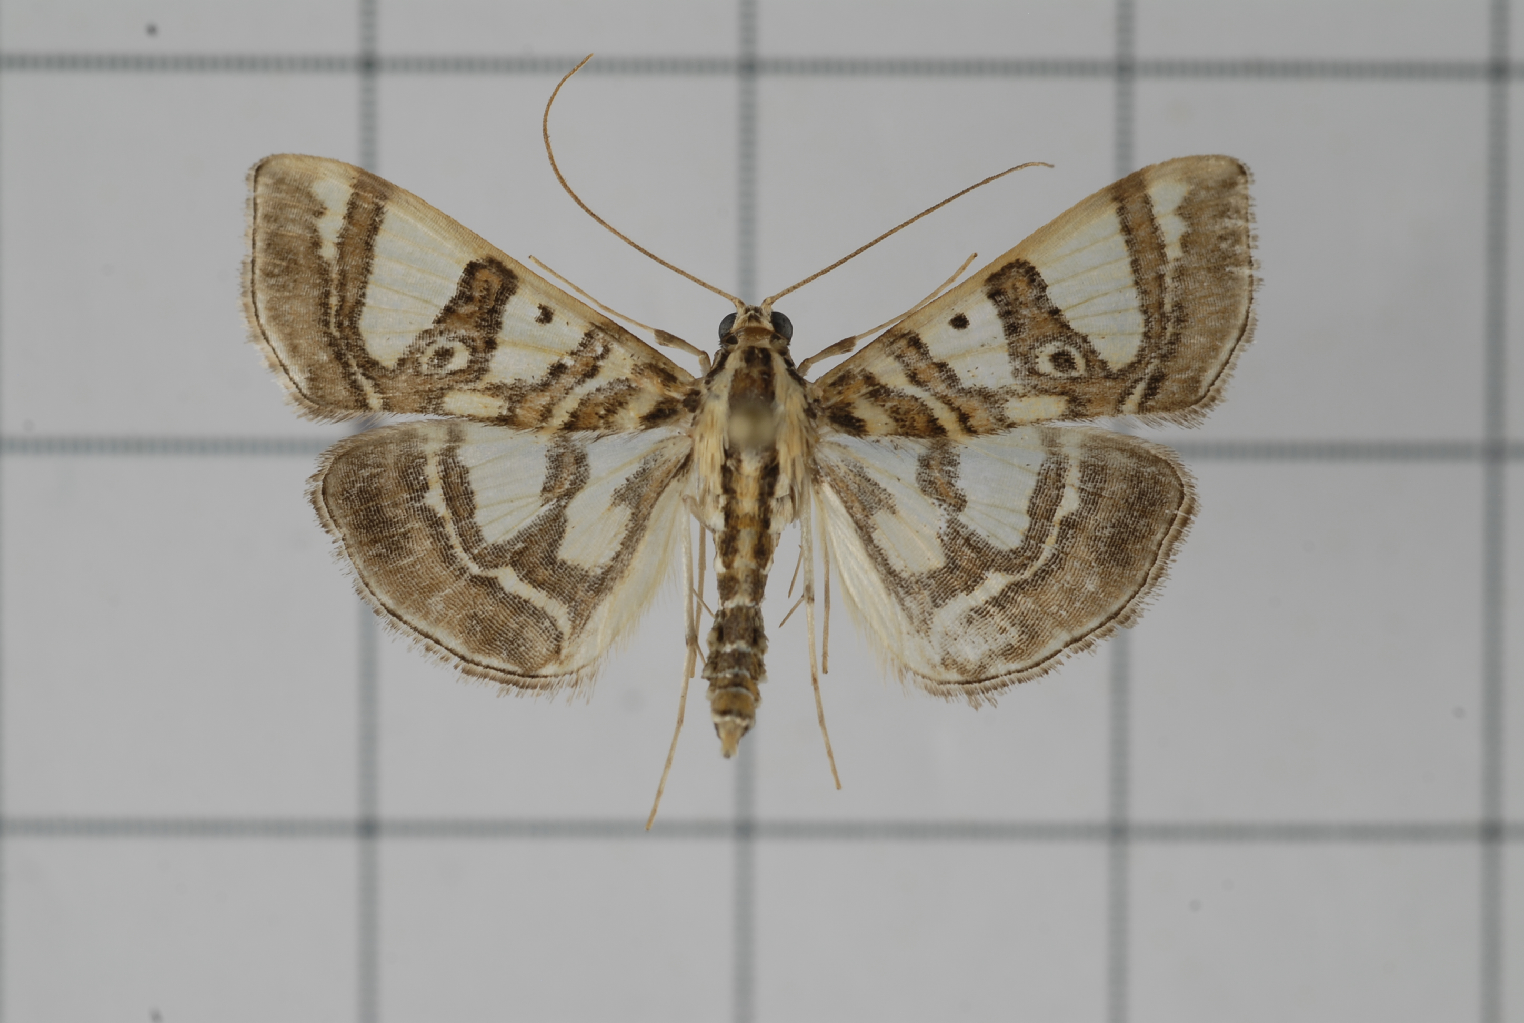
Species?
Glyphodes formosana
